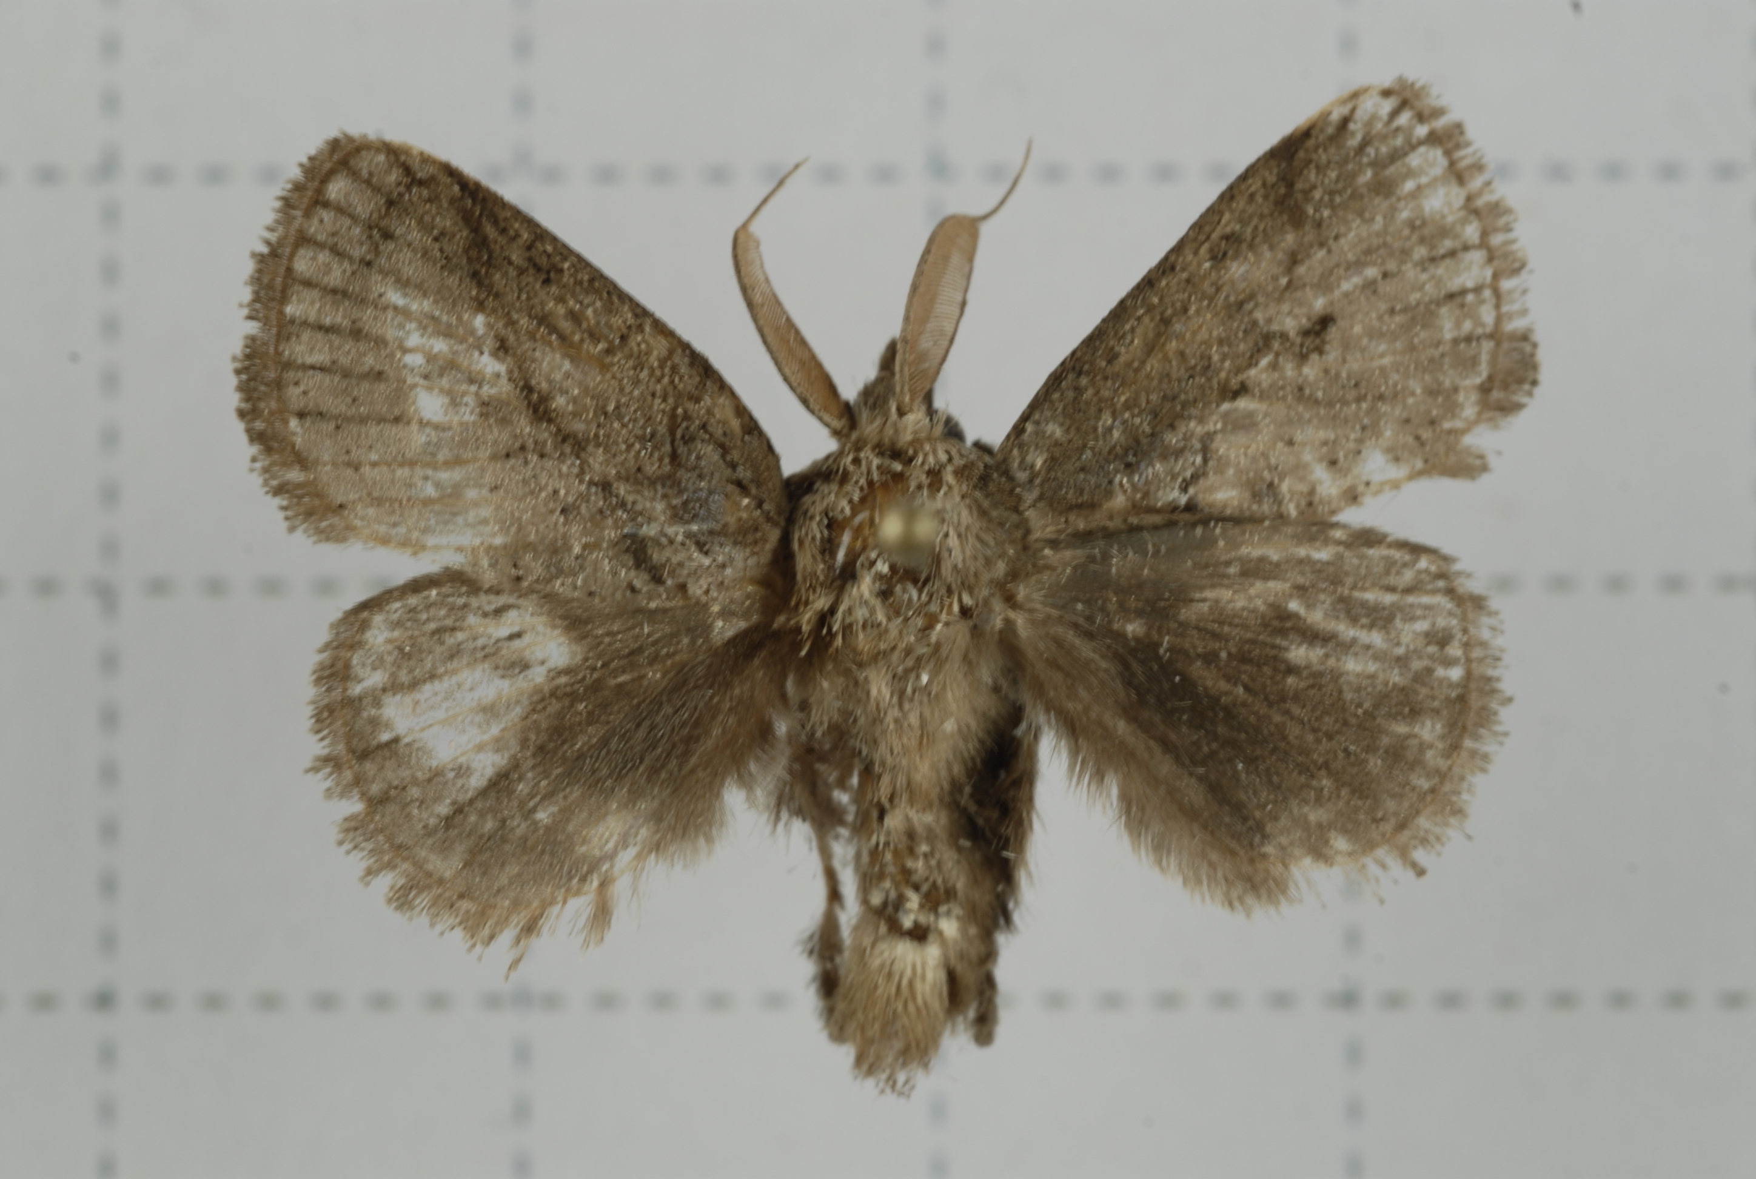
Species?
Susica sinensis
